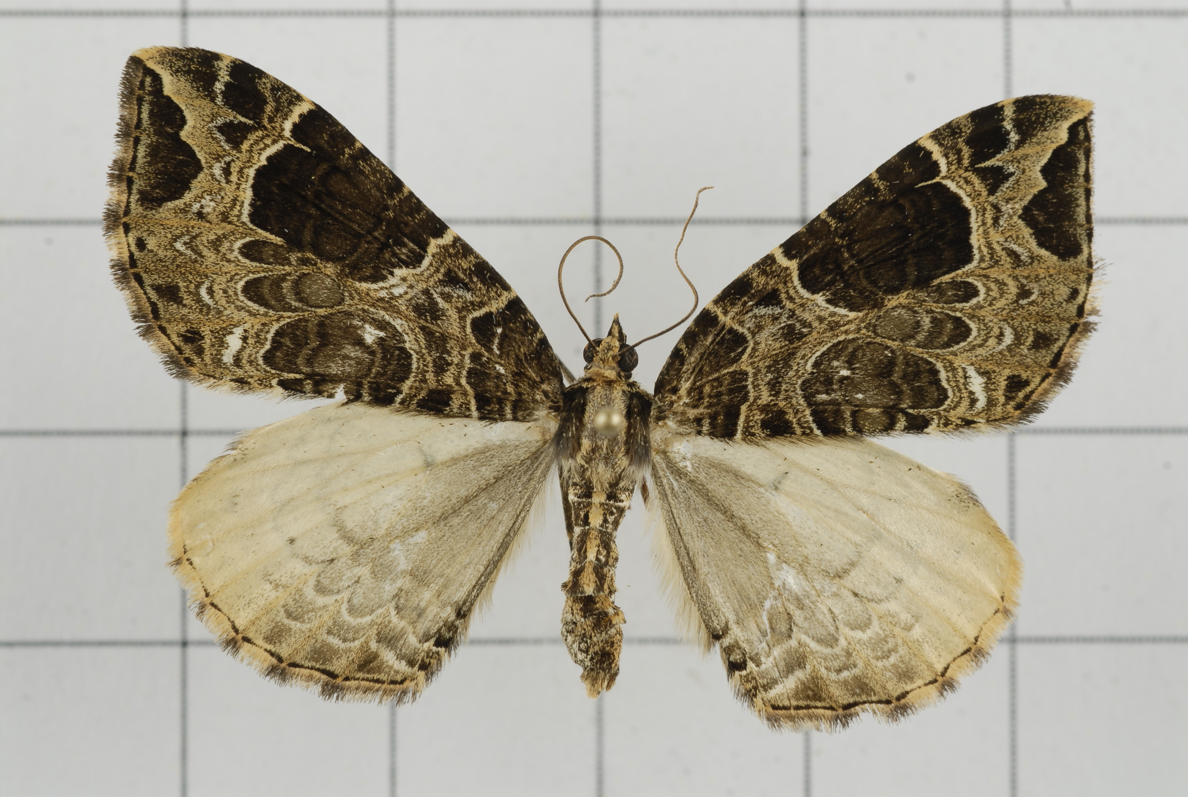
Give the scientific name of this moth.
Eustroma melancholica interrupta
